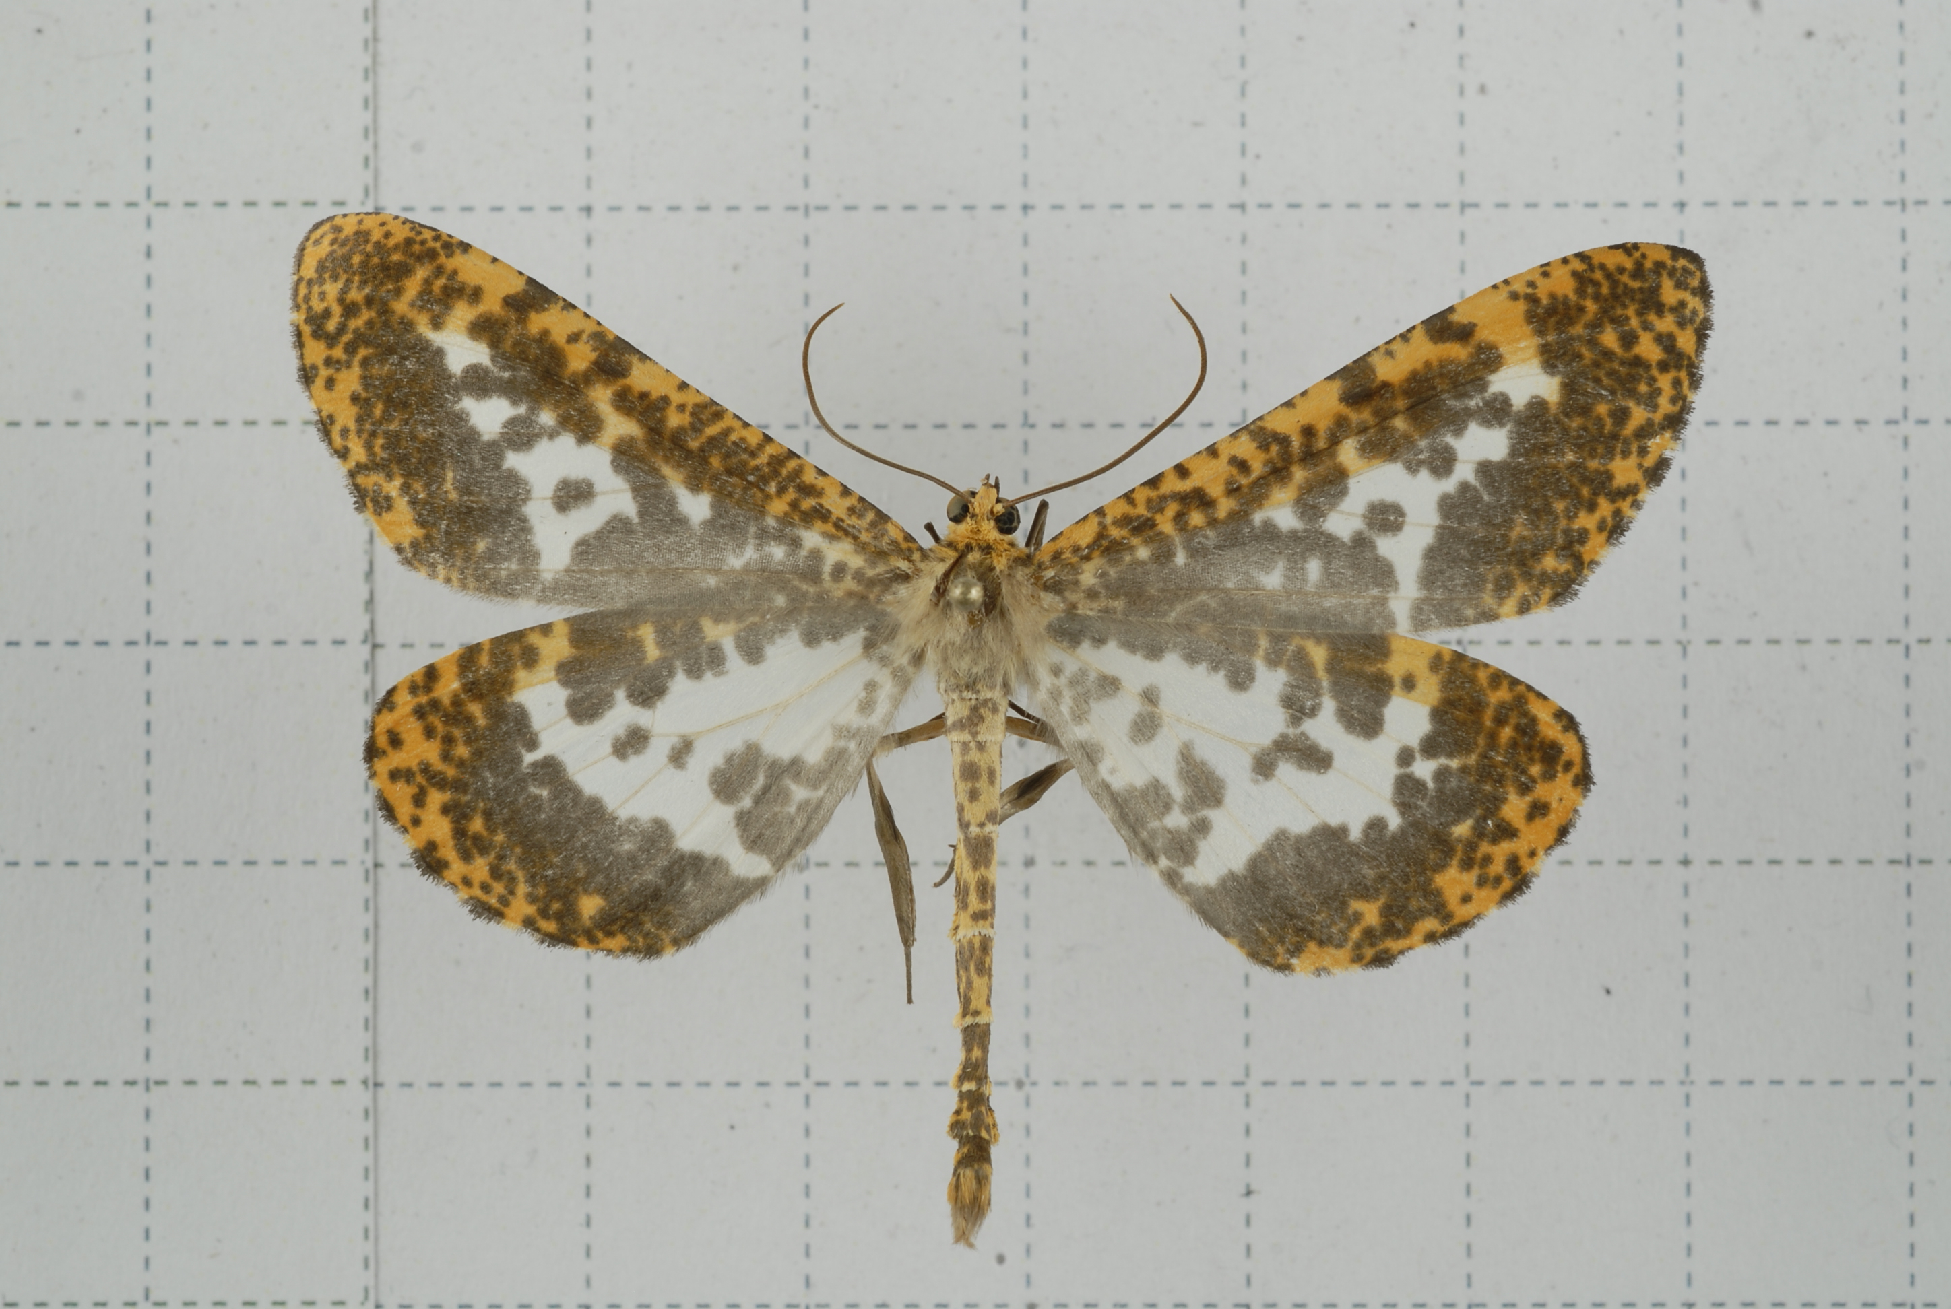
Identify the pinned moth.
Epobeidia lucifera extranigricans
